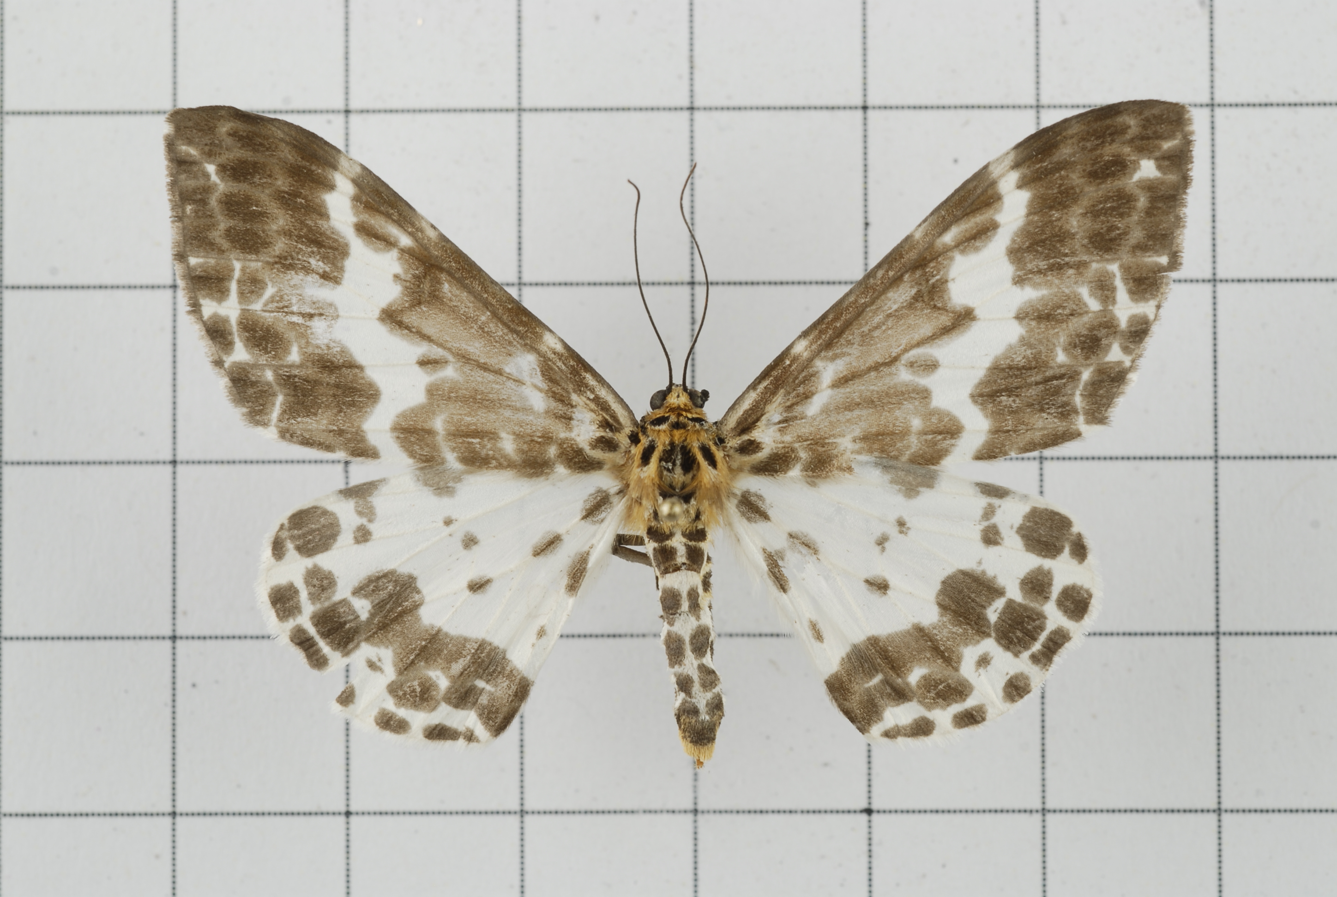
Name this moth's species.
Pogonopygia pavida pavida
